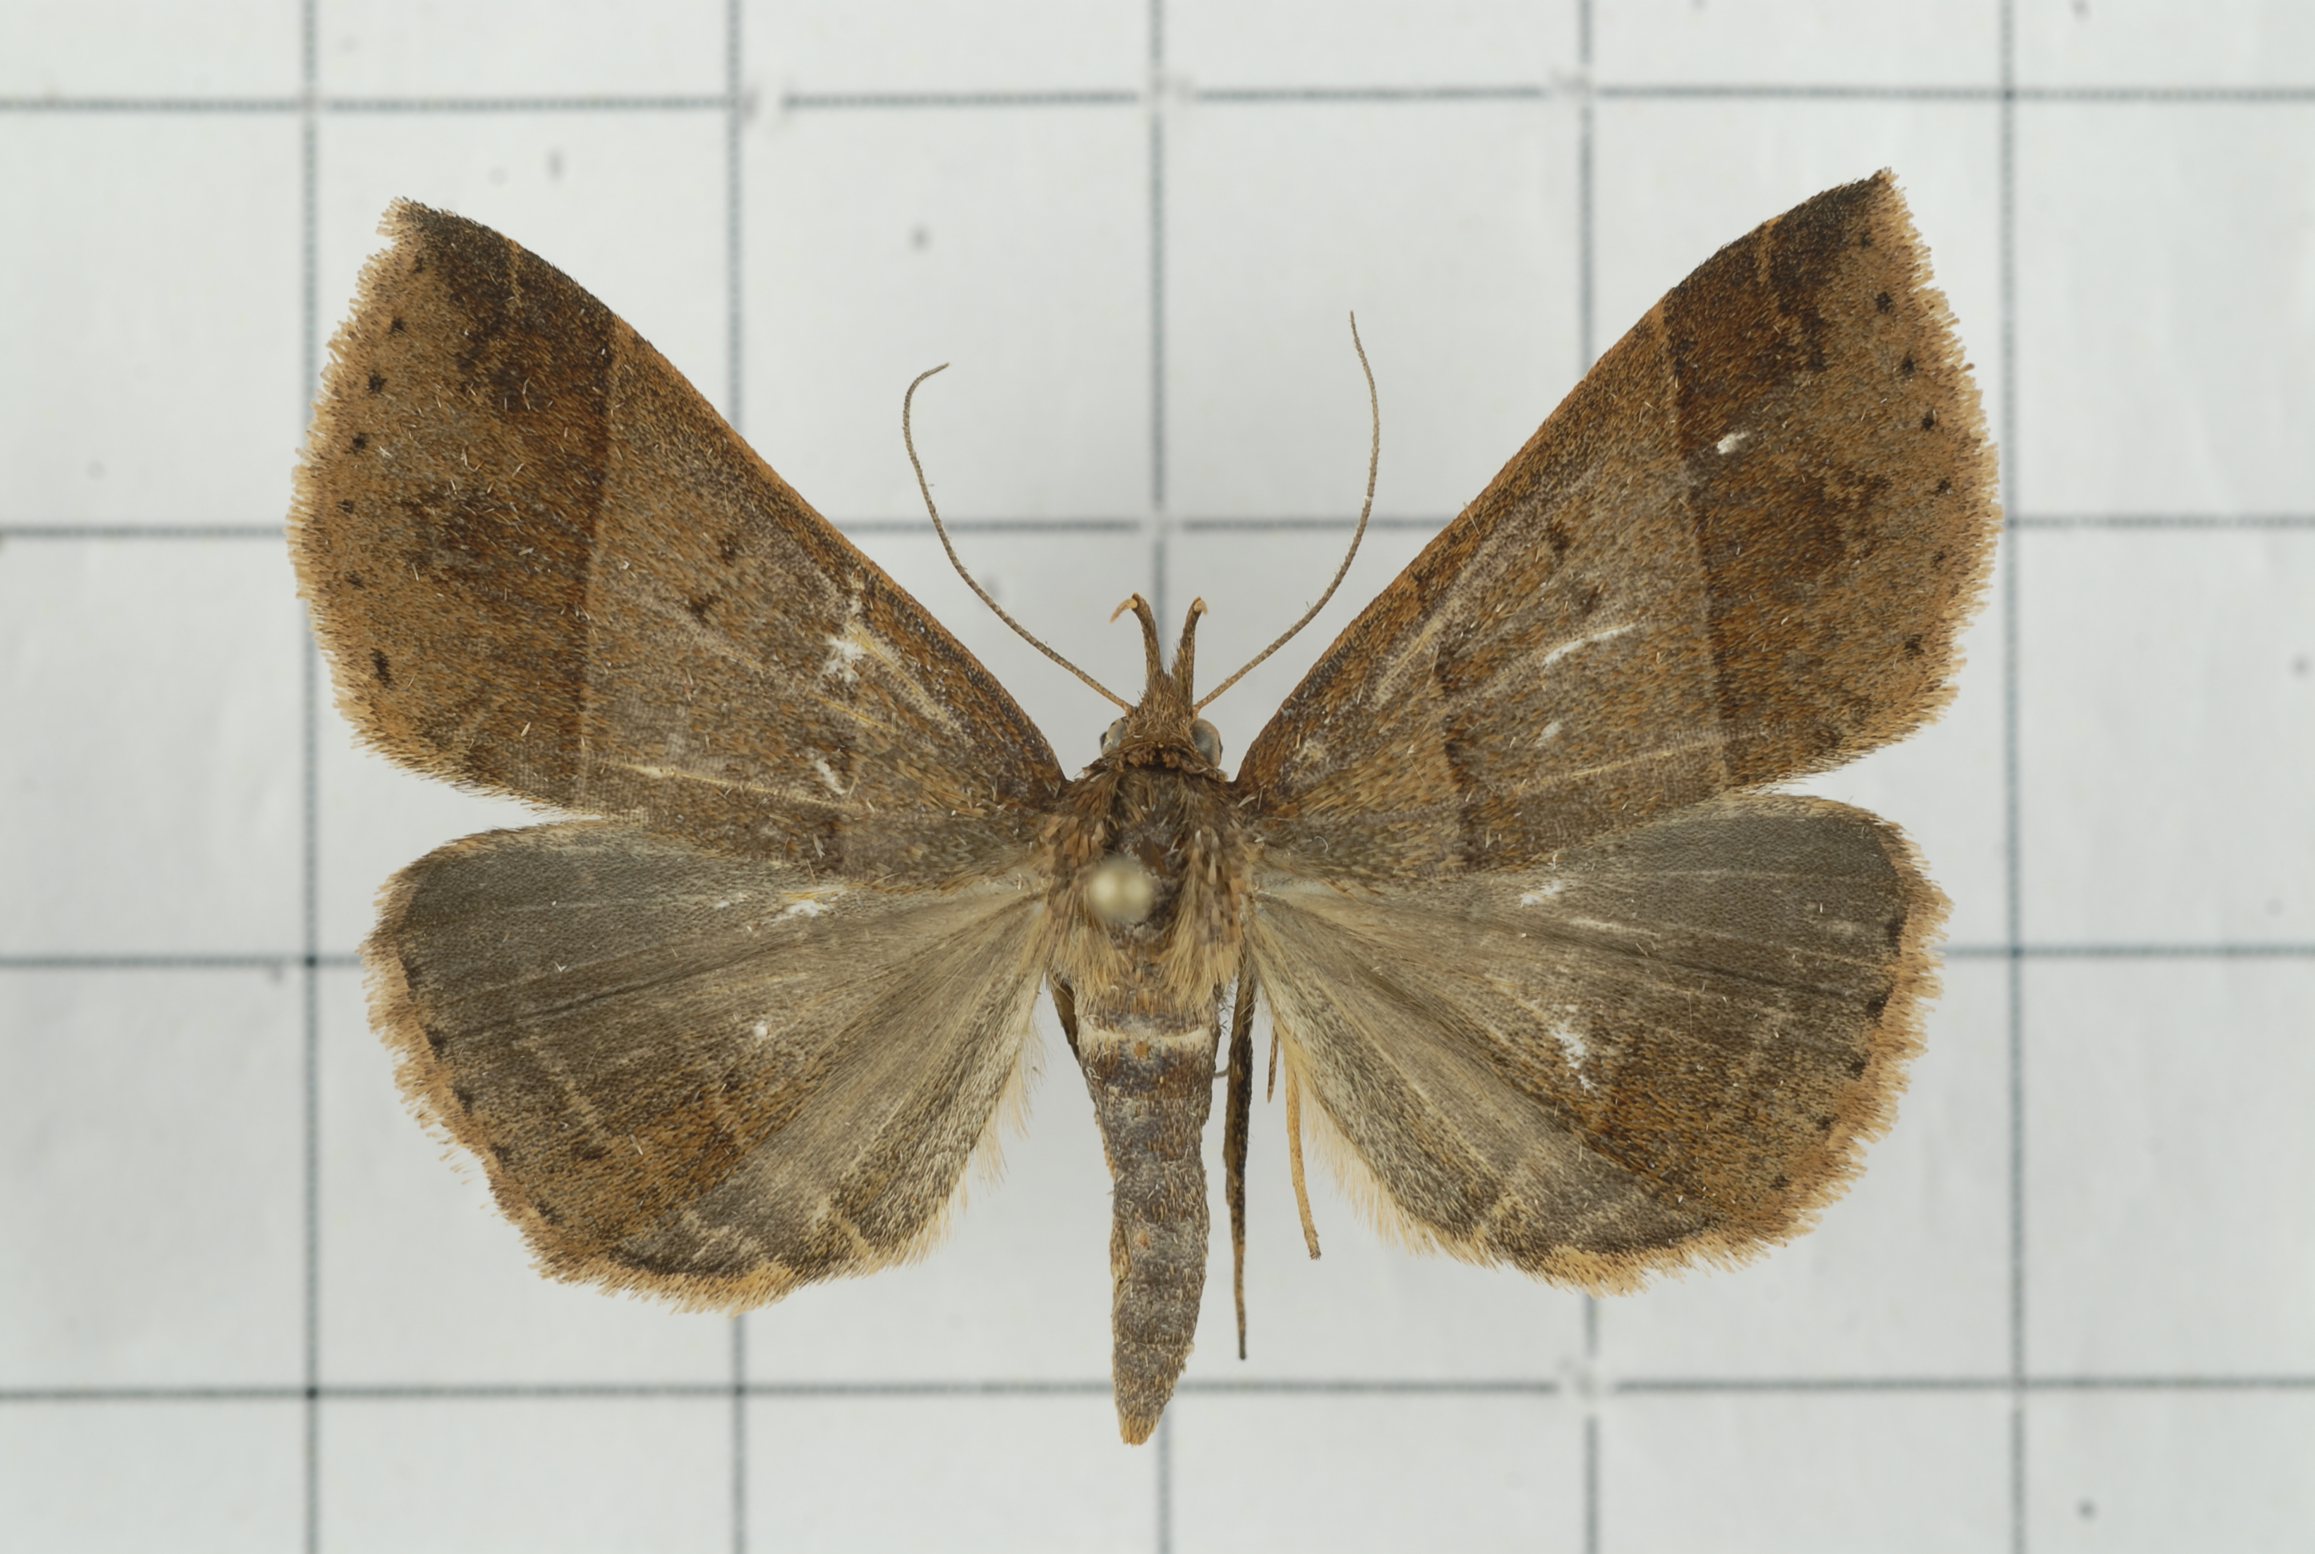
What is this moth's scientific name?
Bertula parallela
